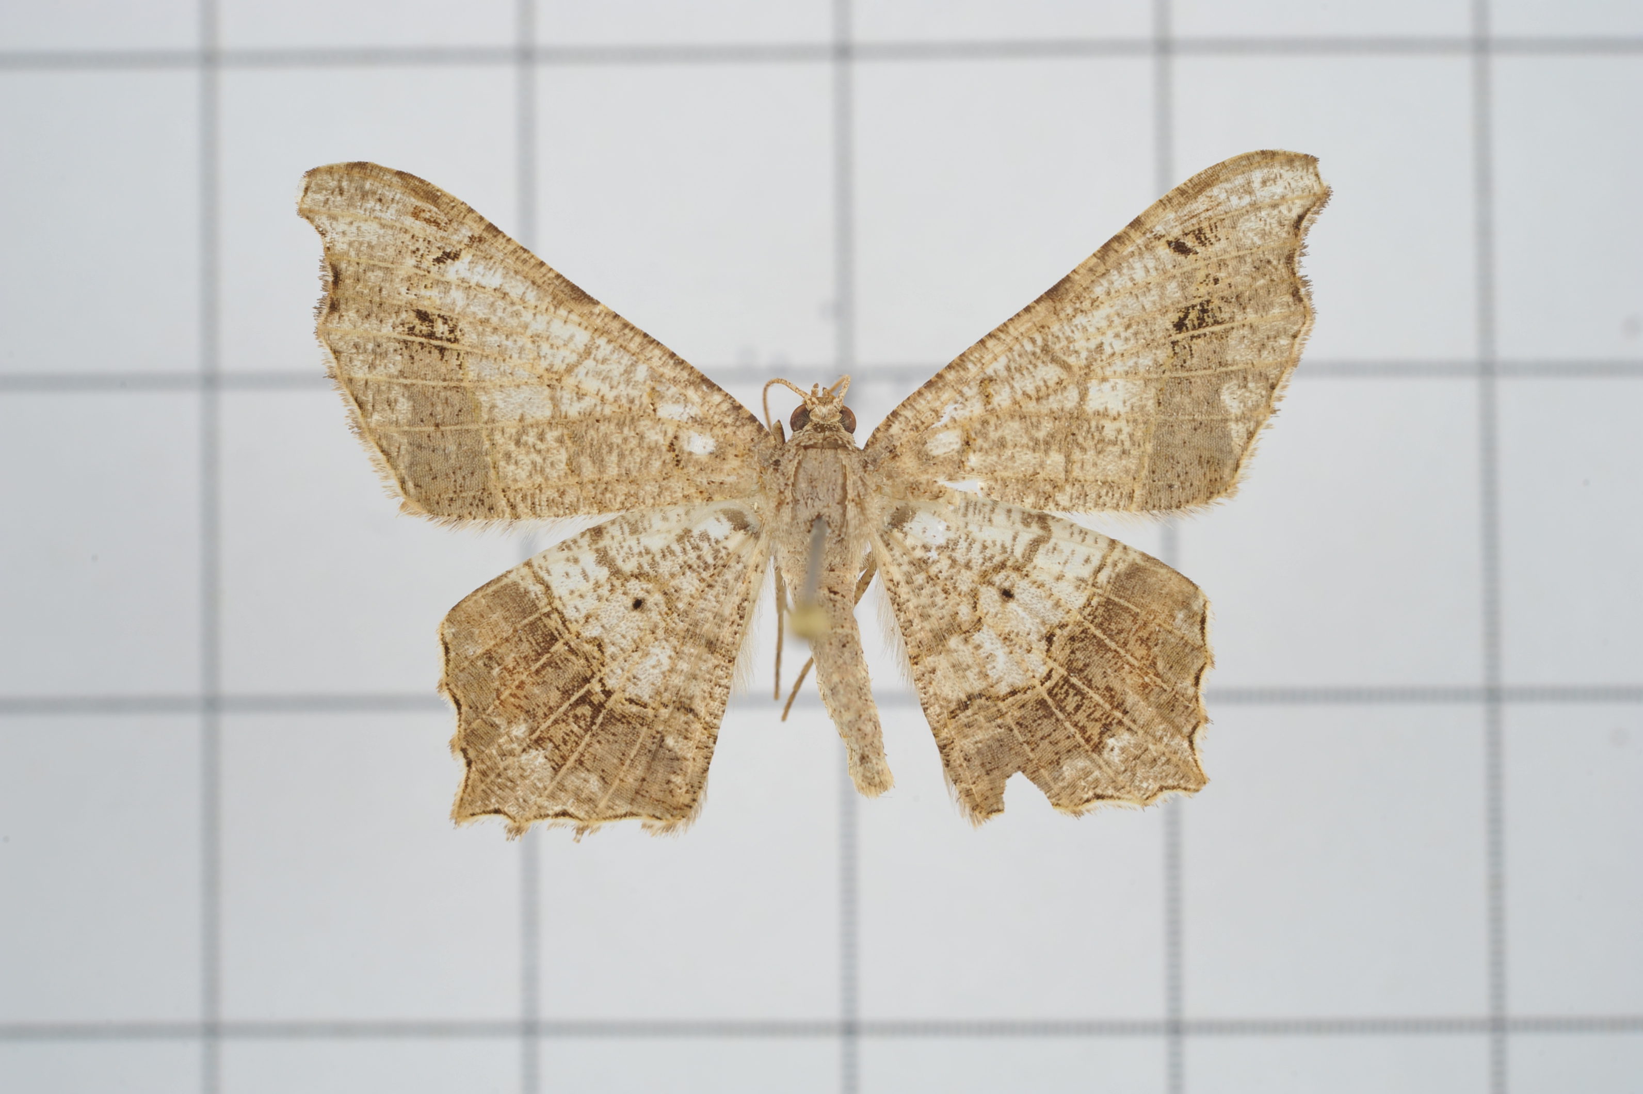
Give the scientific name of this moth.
Chiasmia emersaria
